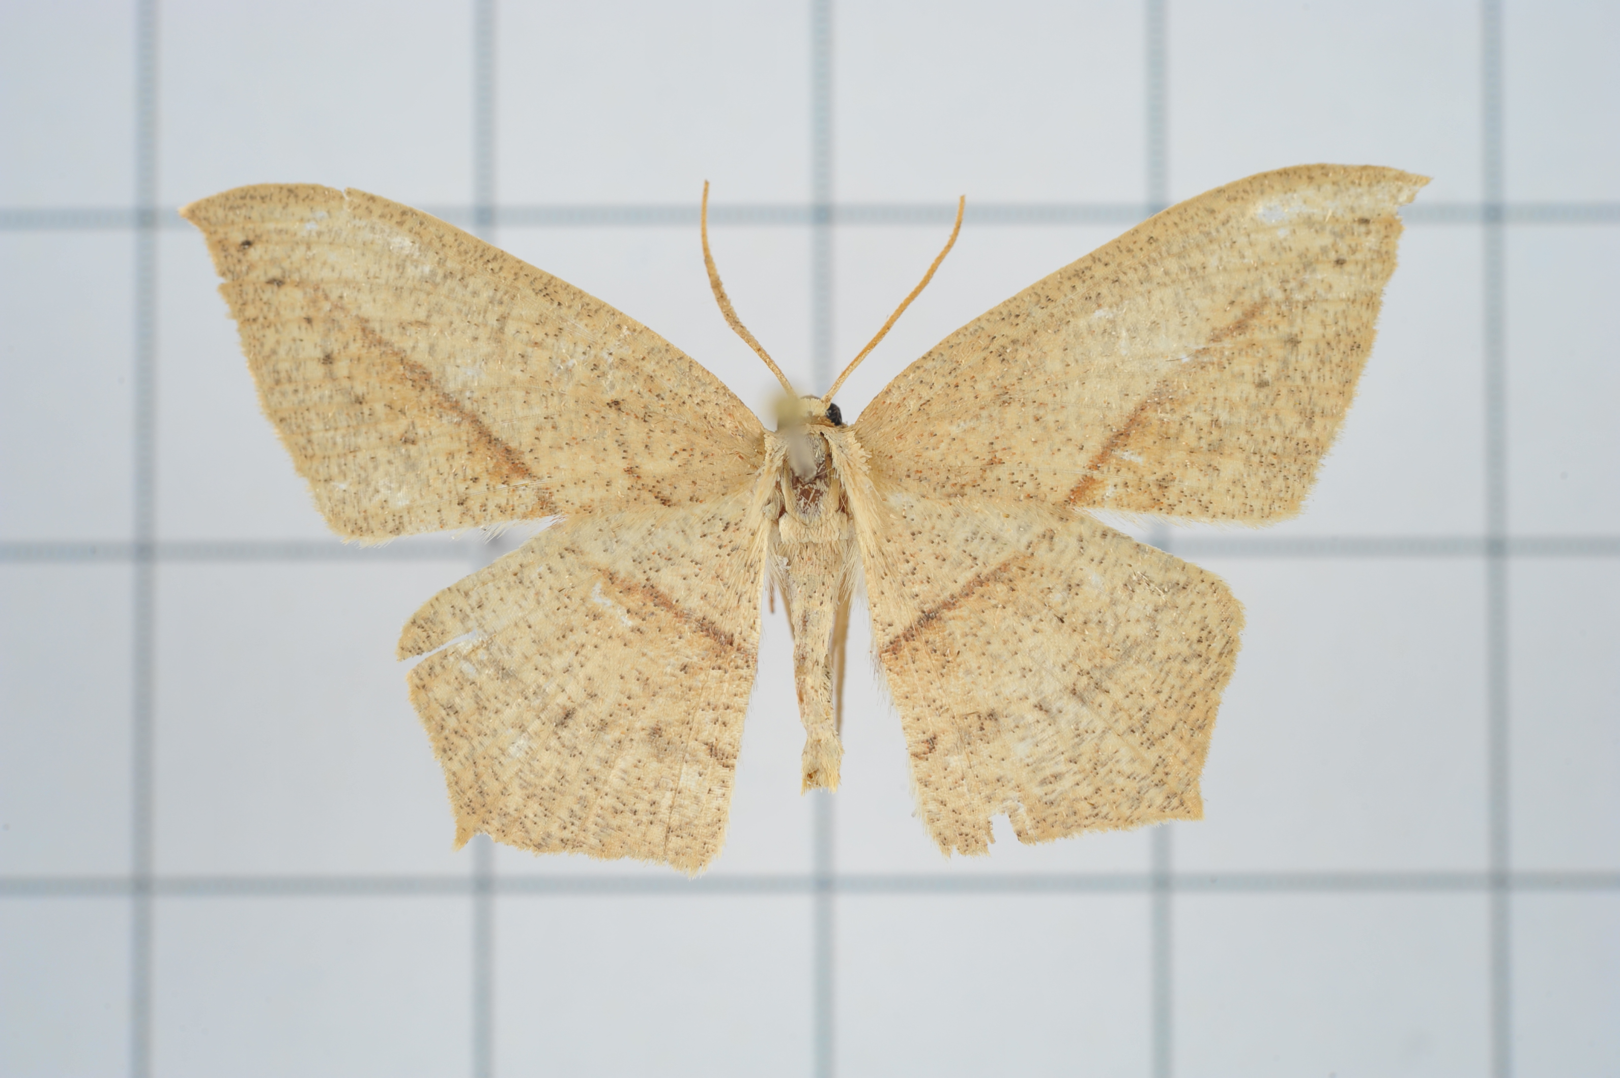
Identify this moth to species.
Timandra stueningi
